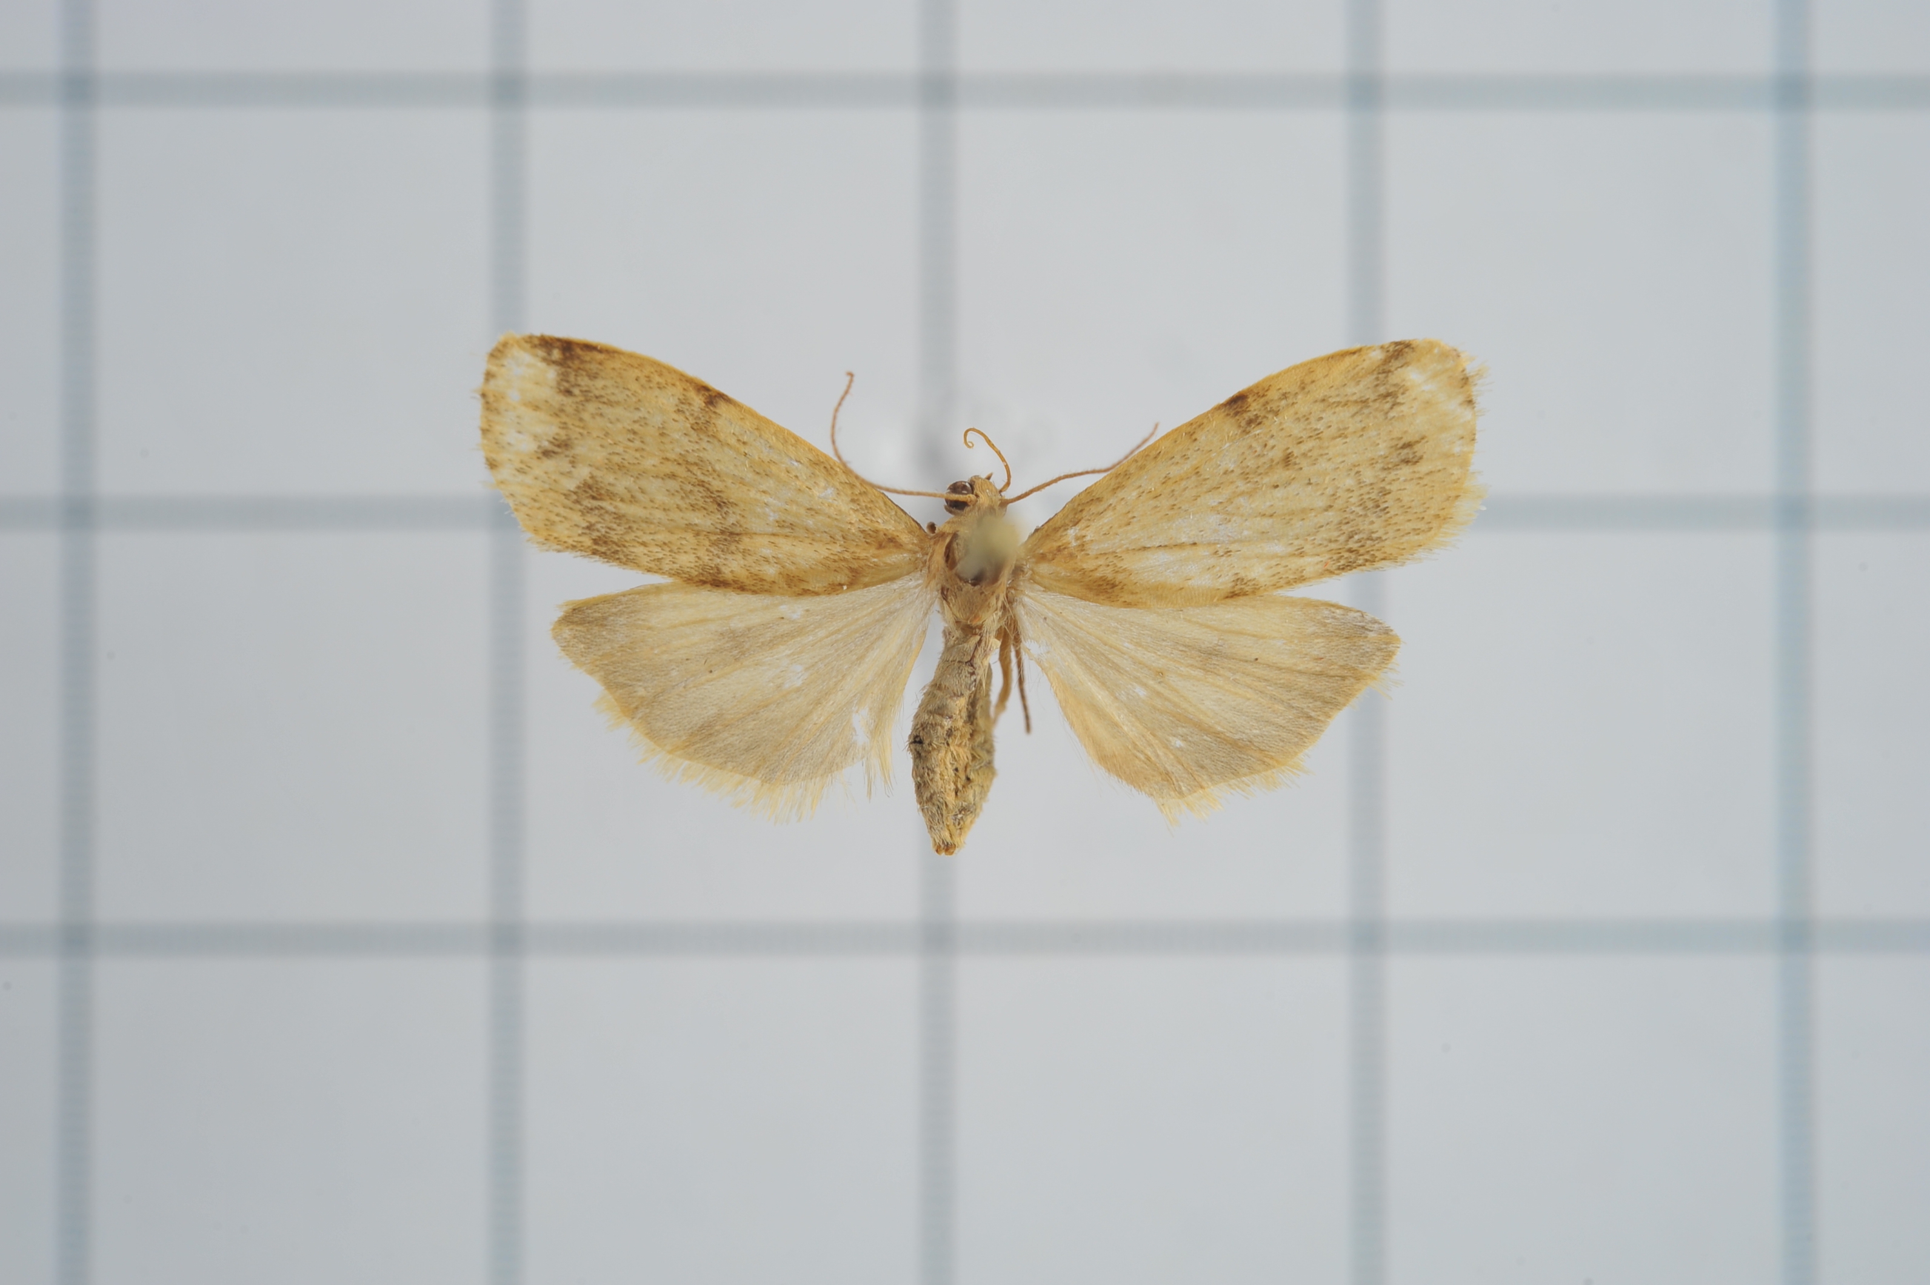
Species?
Mithuna wilemani
